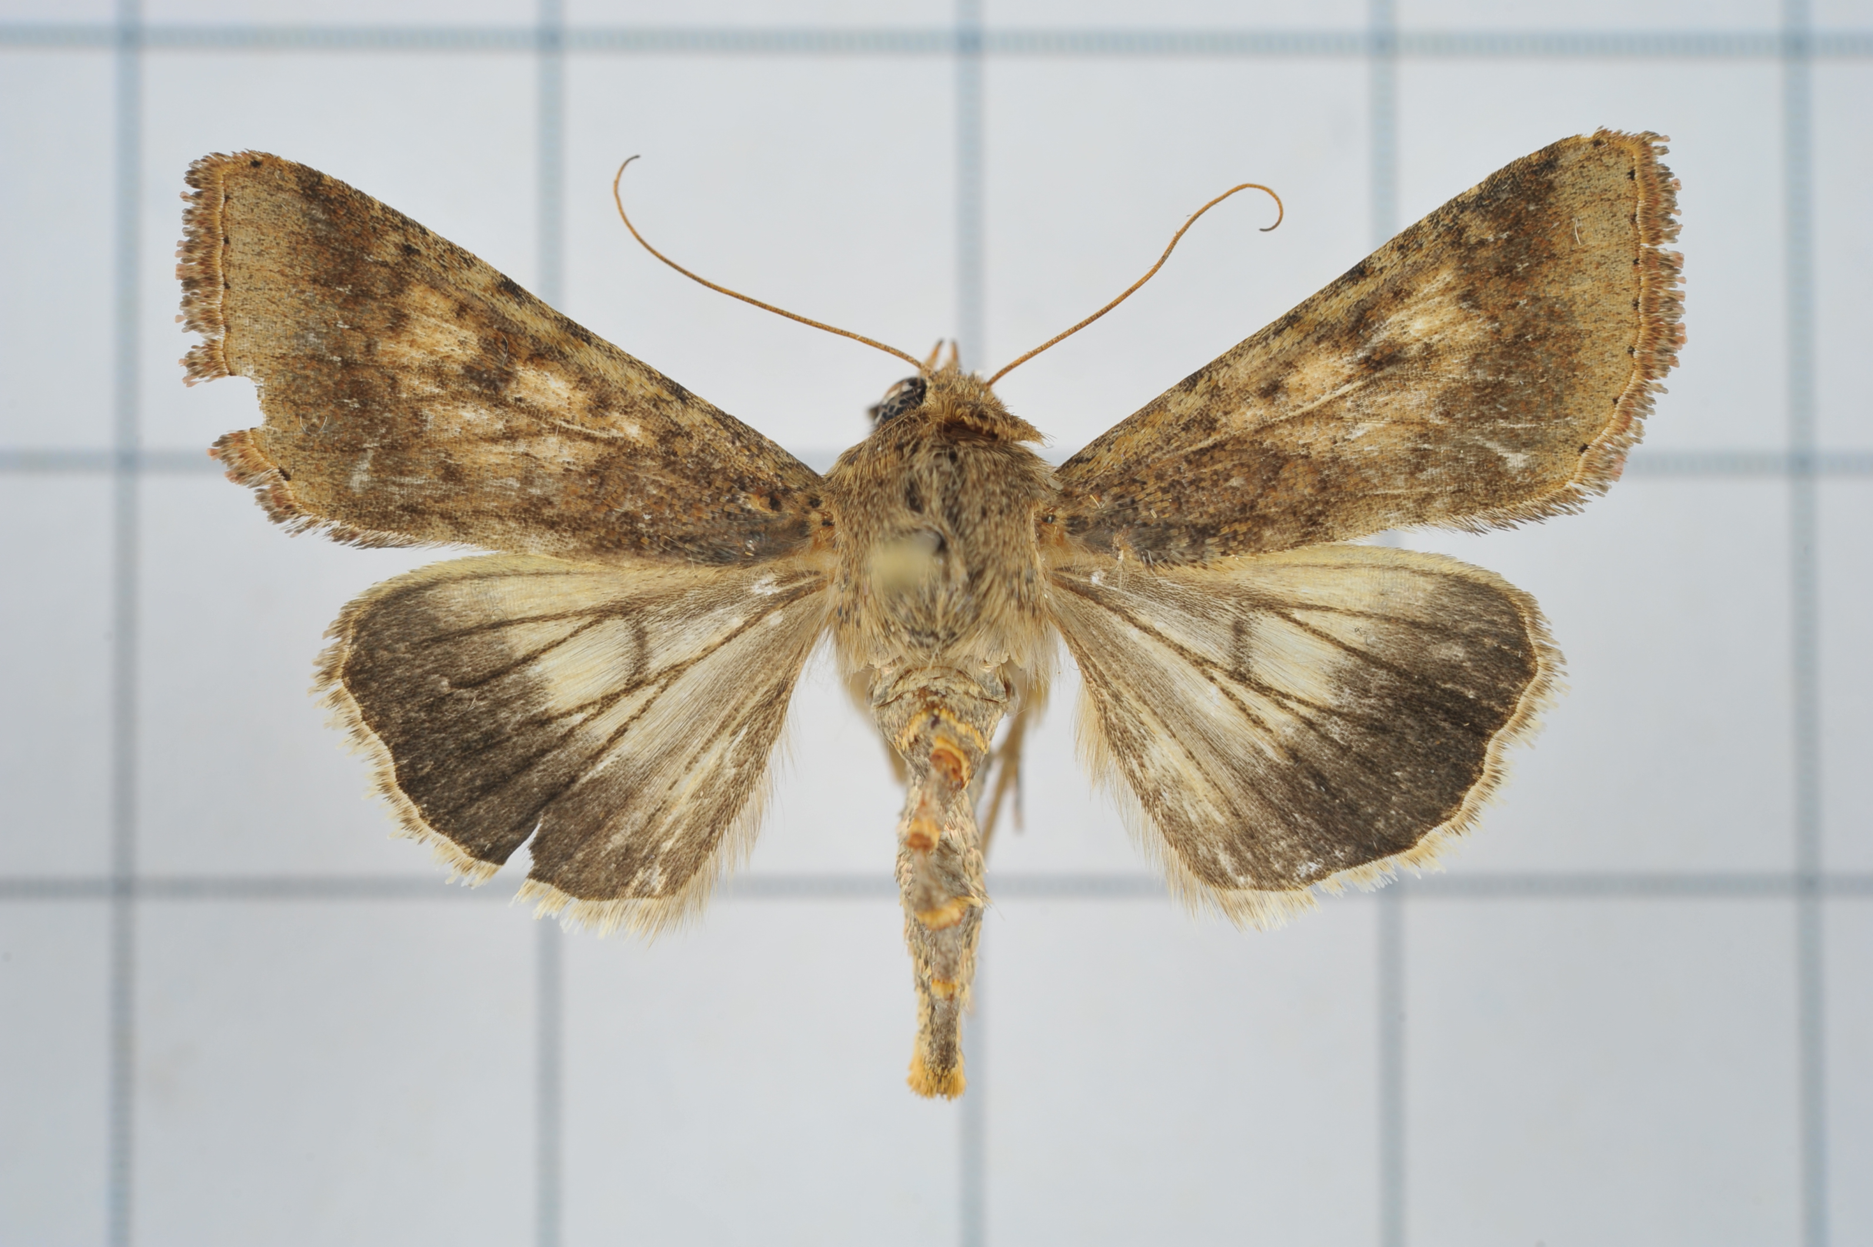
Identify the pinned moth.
Helicoverpa armigera
